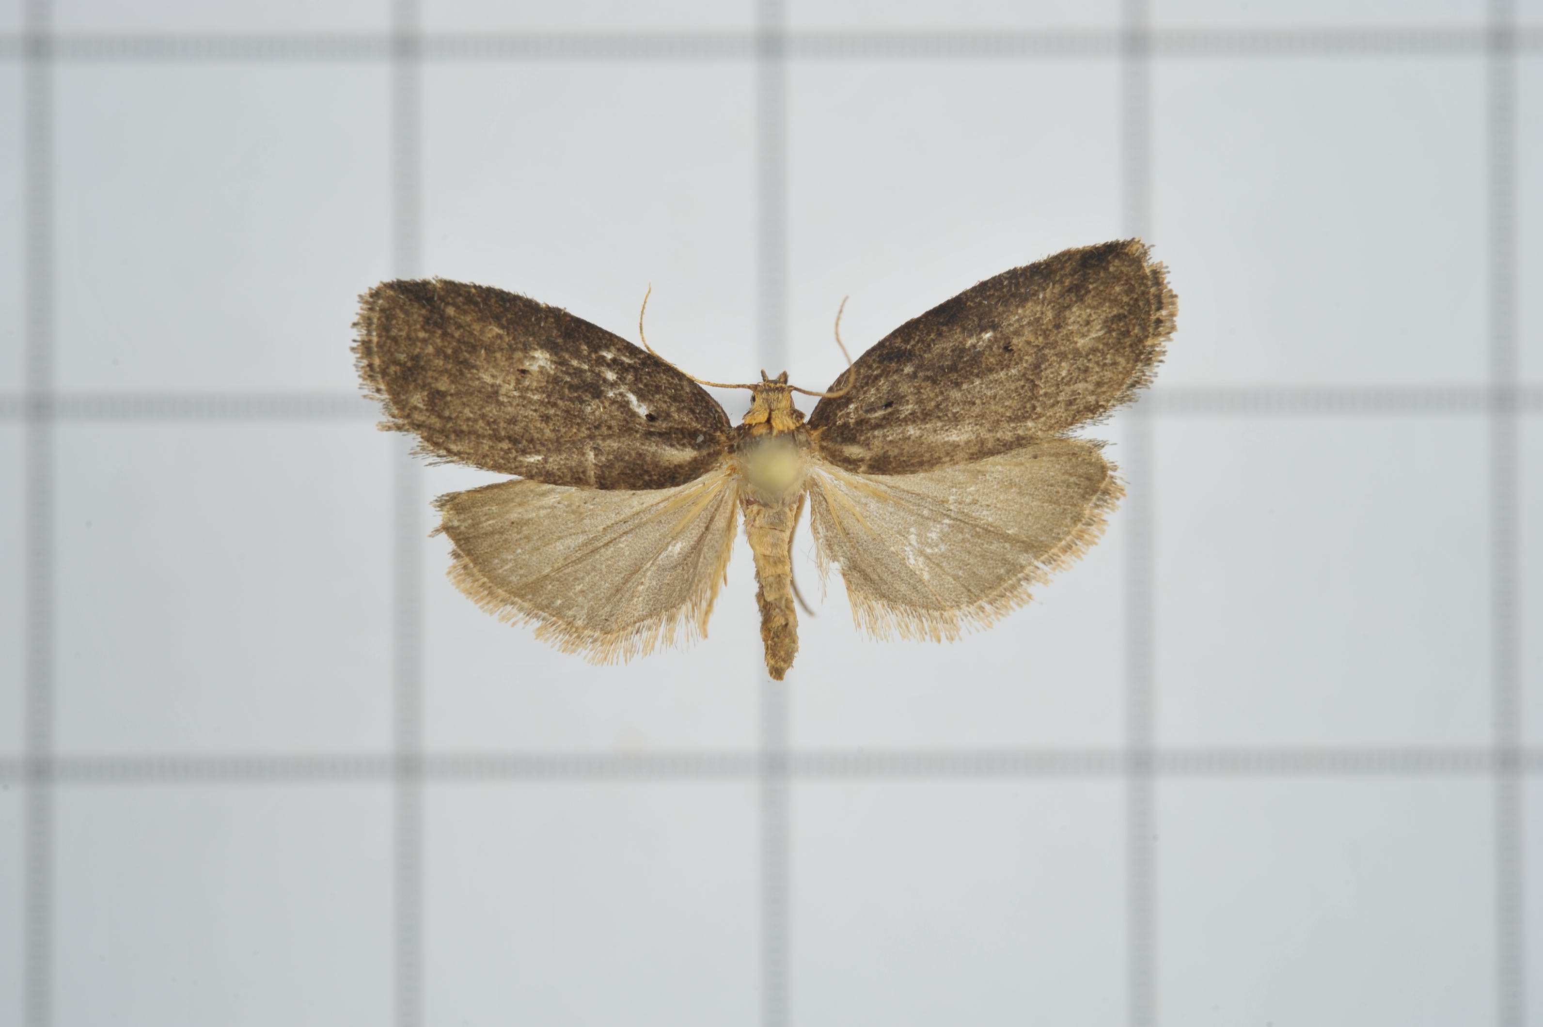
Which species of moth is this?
Eugoa brunnea
